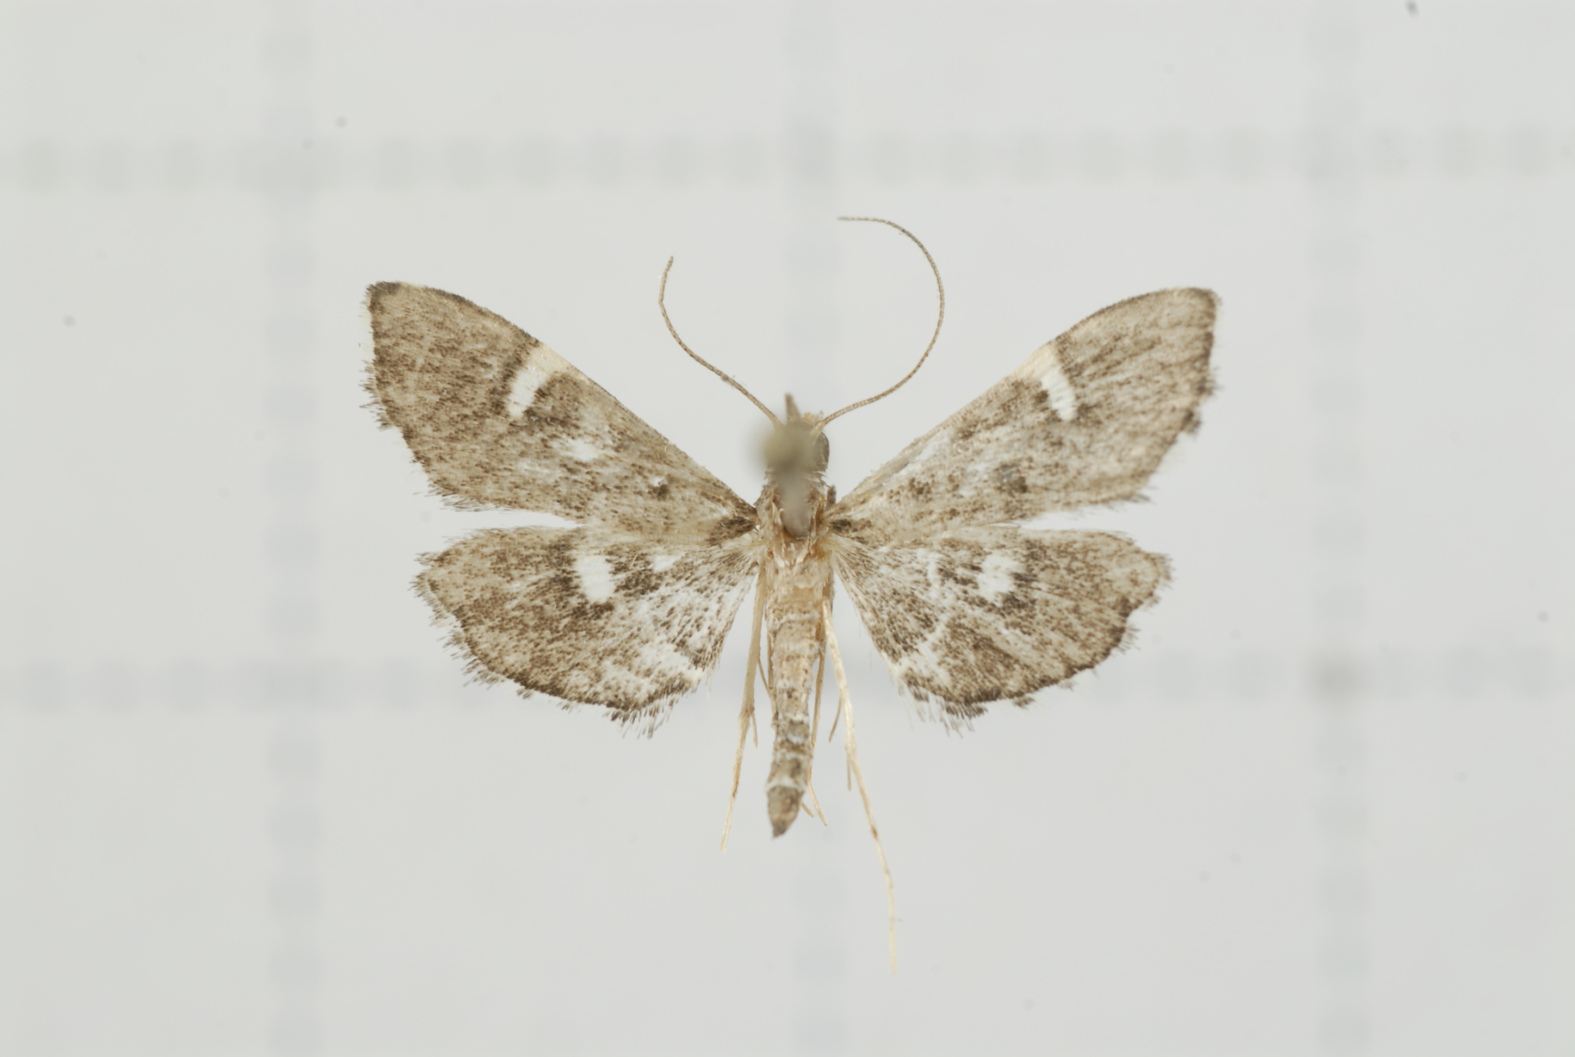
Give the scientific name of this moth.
Diathrausta brevifascialis
